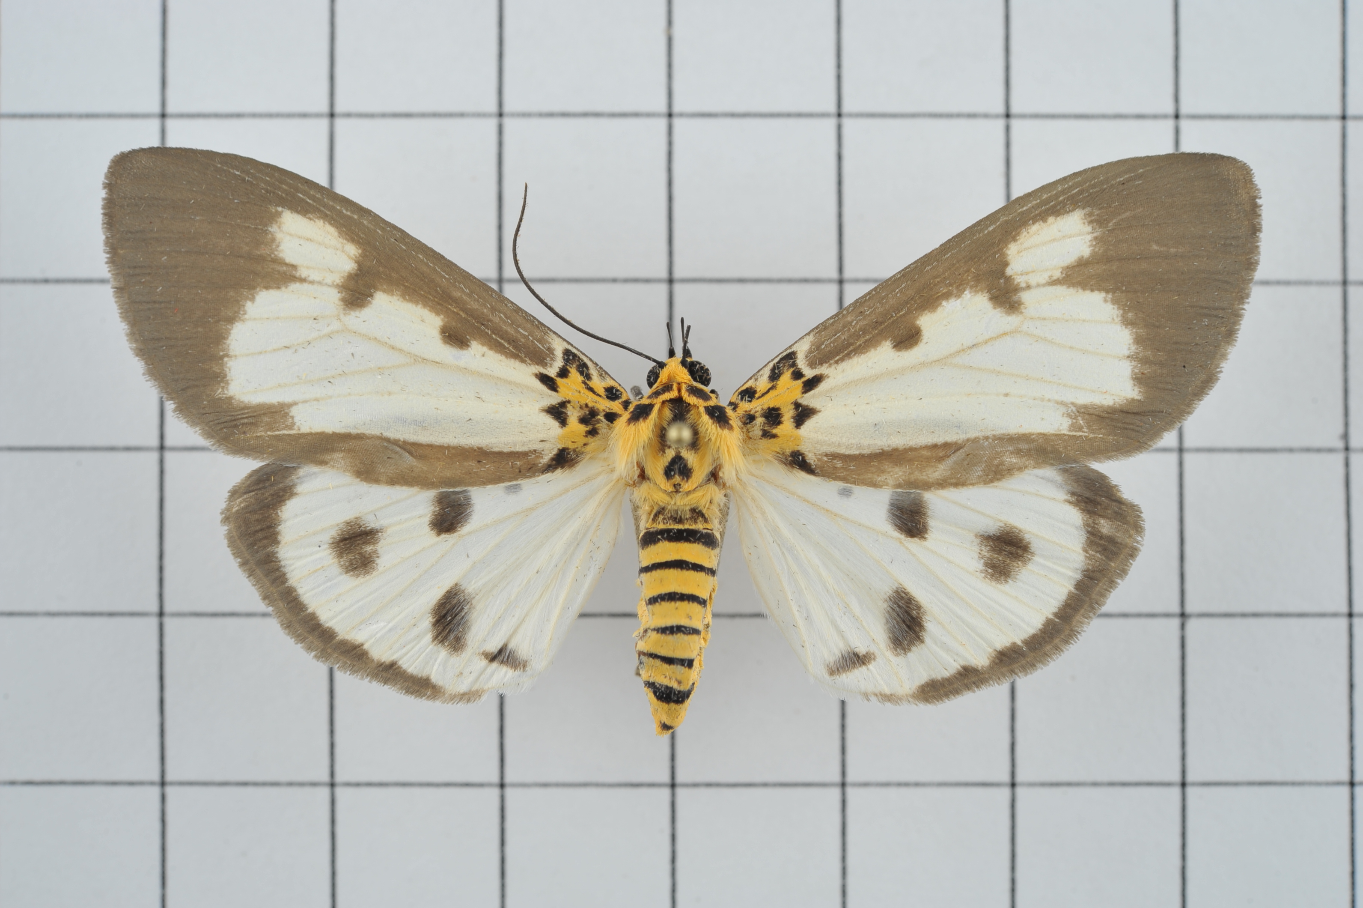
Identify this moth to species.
Asota plana lacteata
